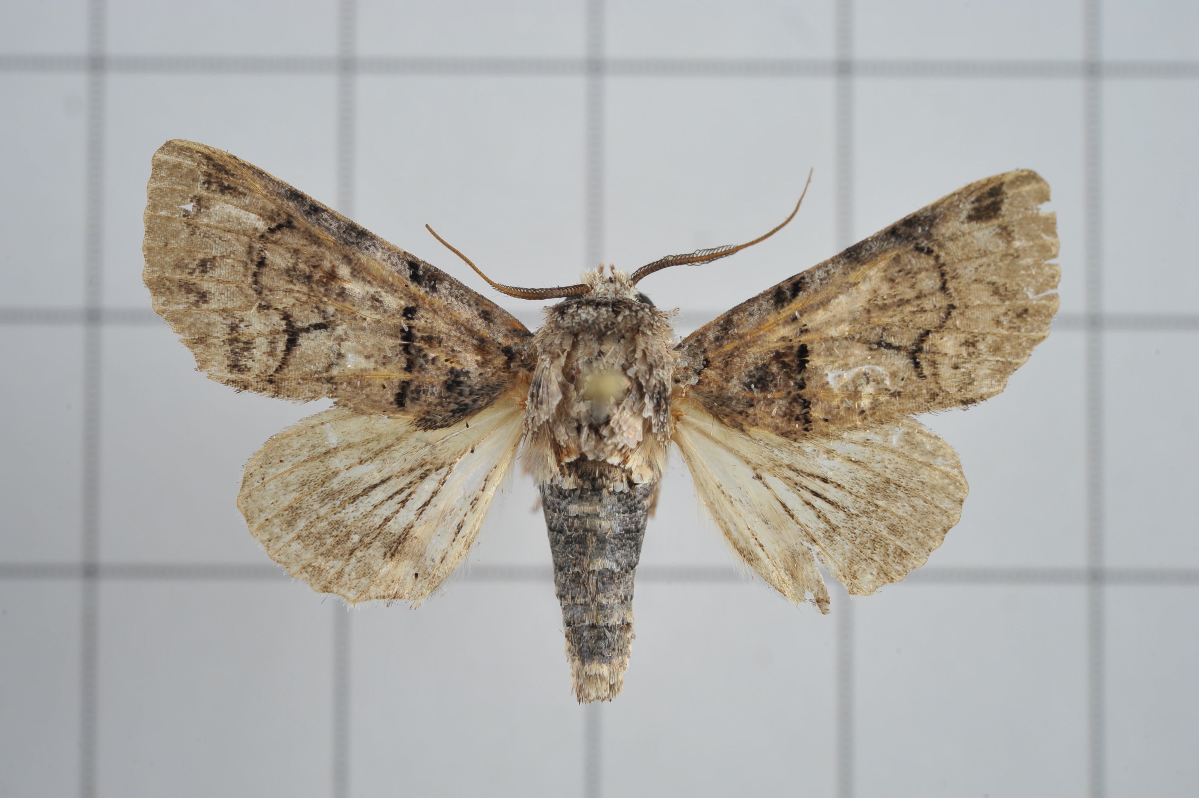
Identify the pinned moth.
Aplotelia diplographa
